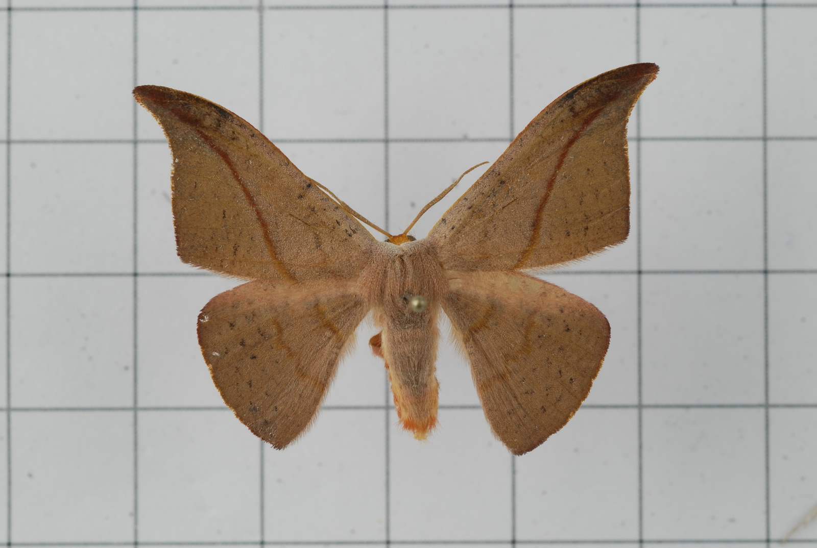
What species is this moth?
Oreta insignis
